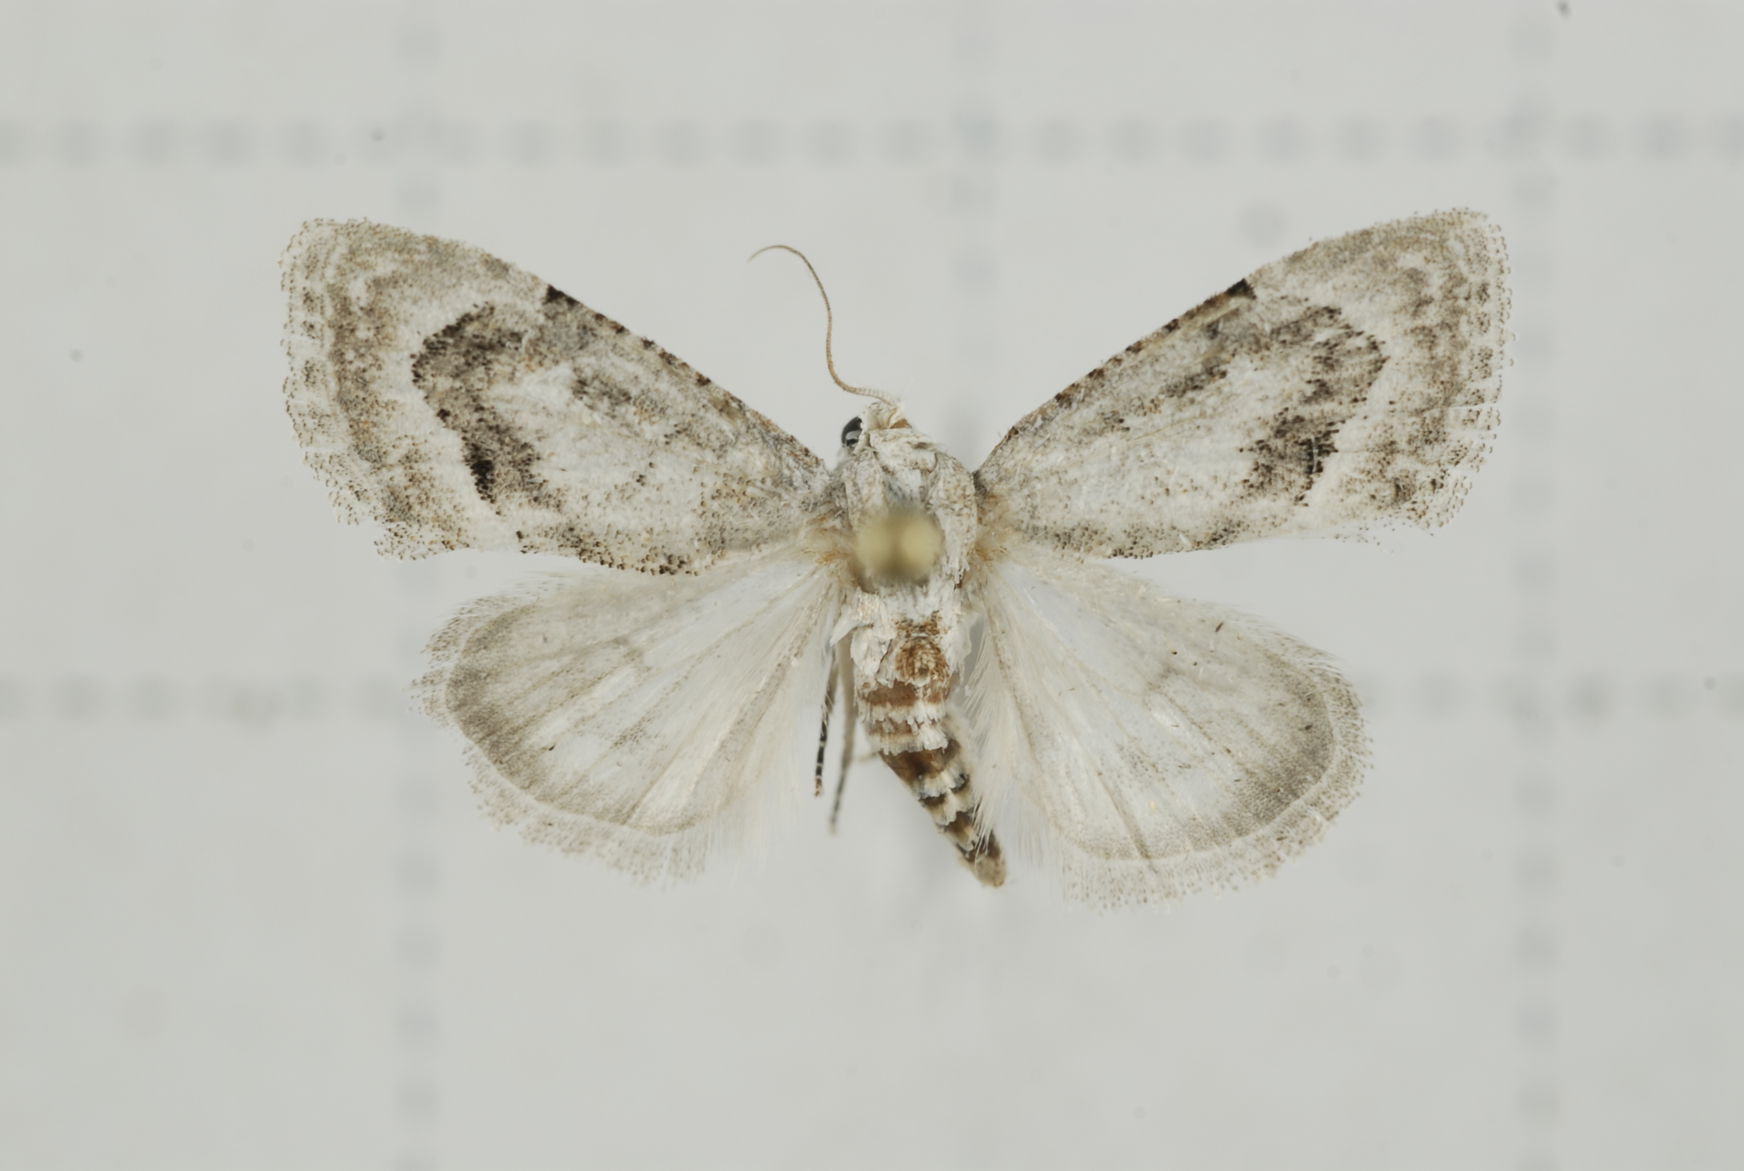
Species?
Nola fasciata
